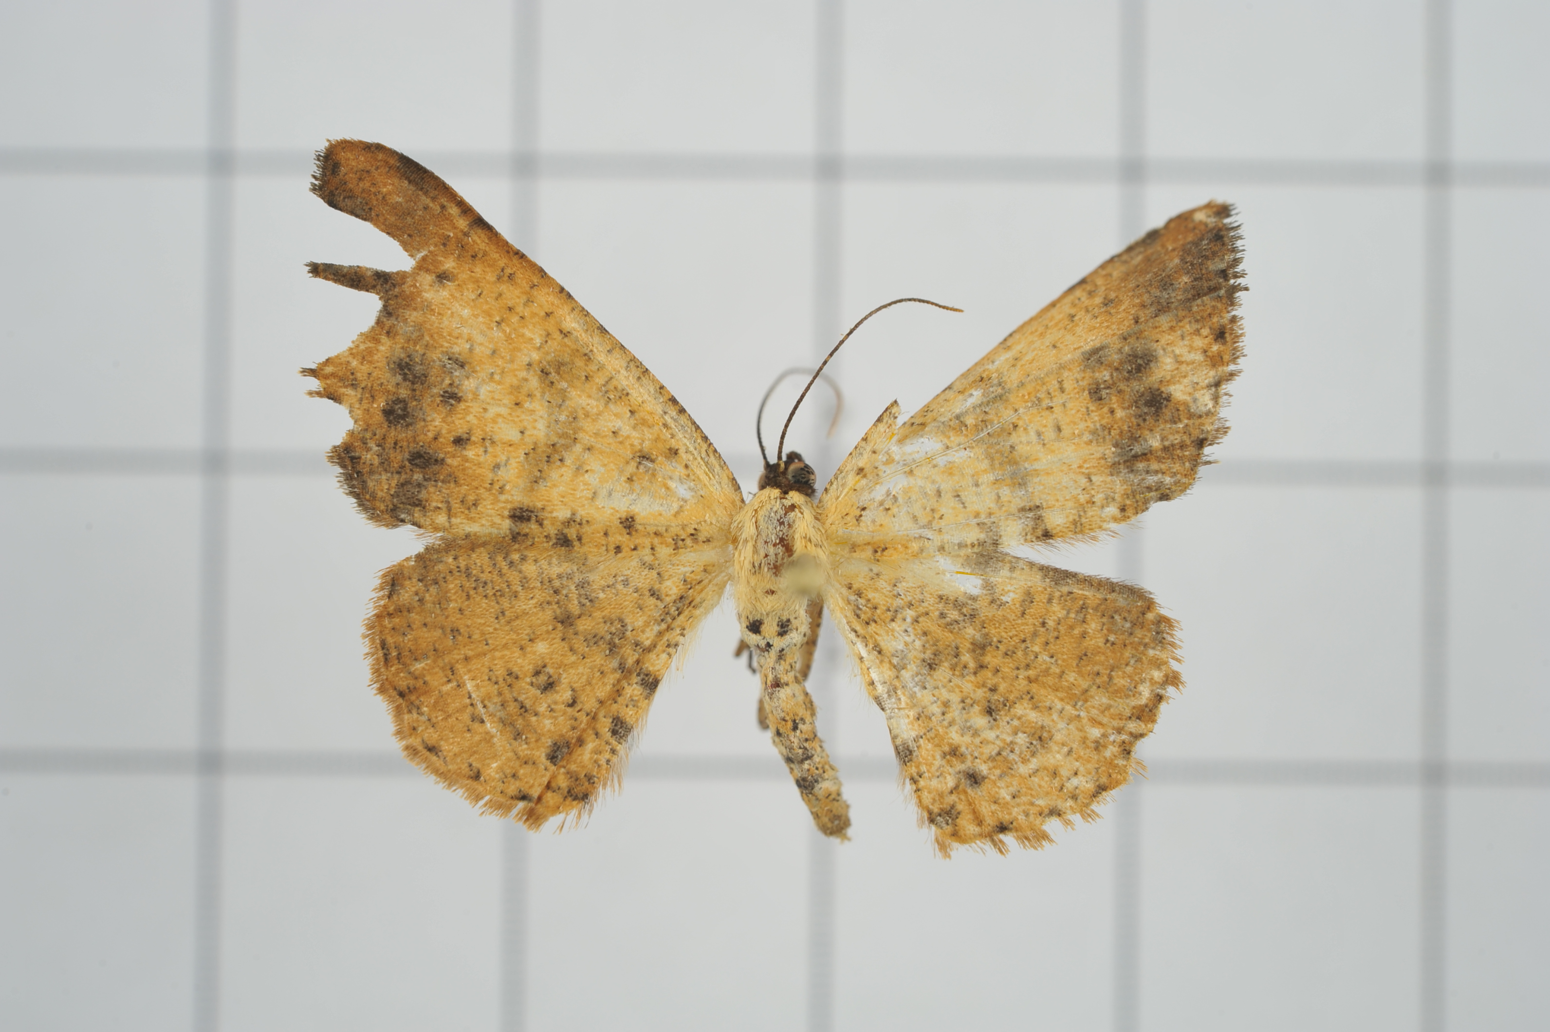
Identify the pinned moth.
Lophobates inchoata
